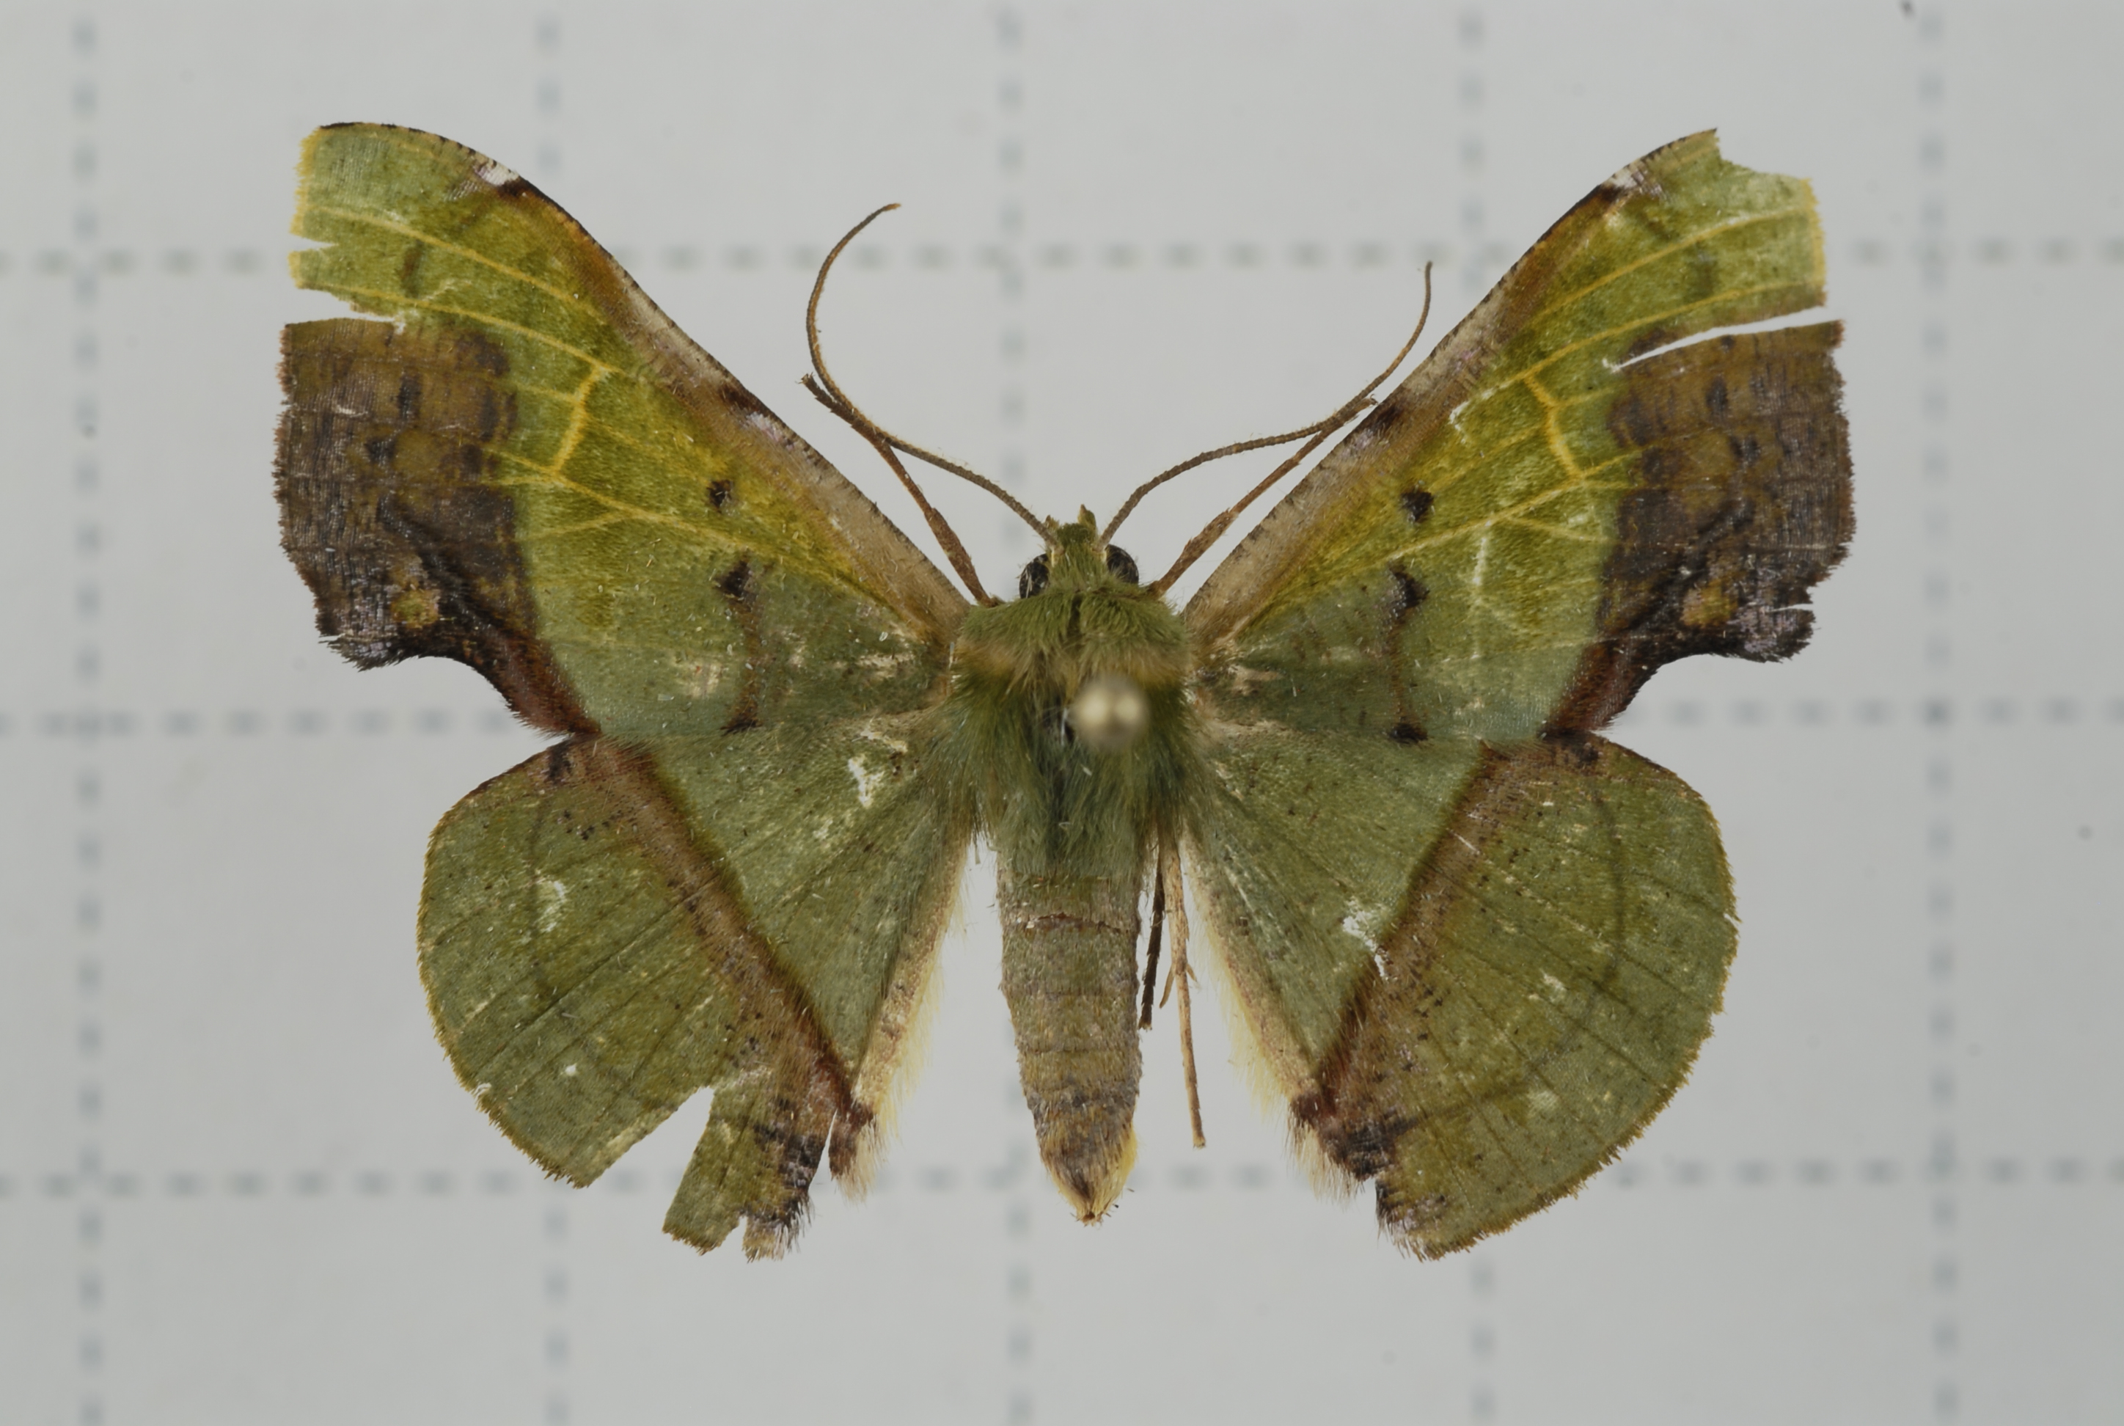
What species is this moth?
Fascellina plagiata
